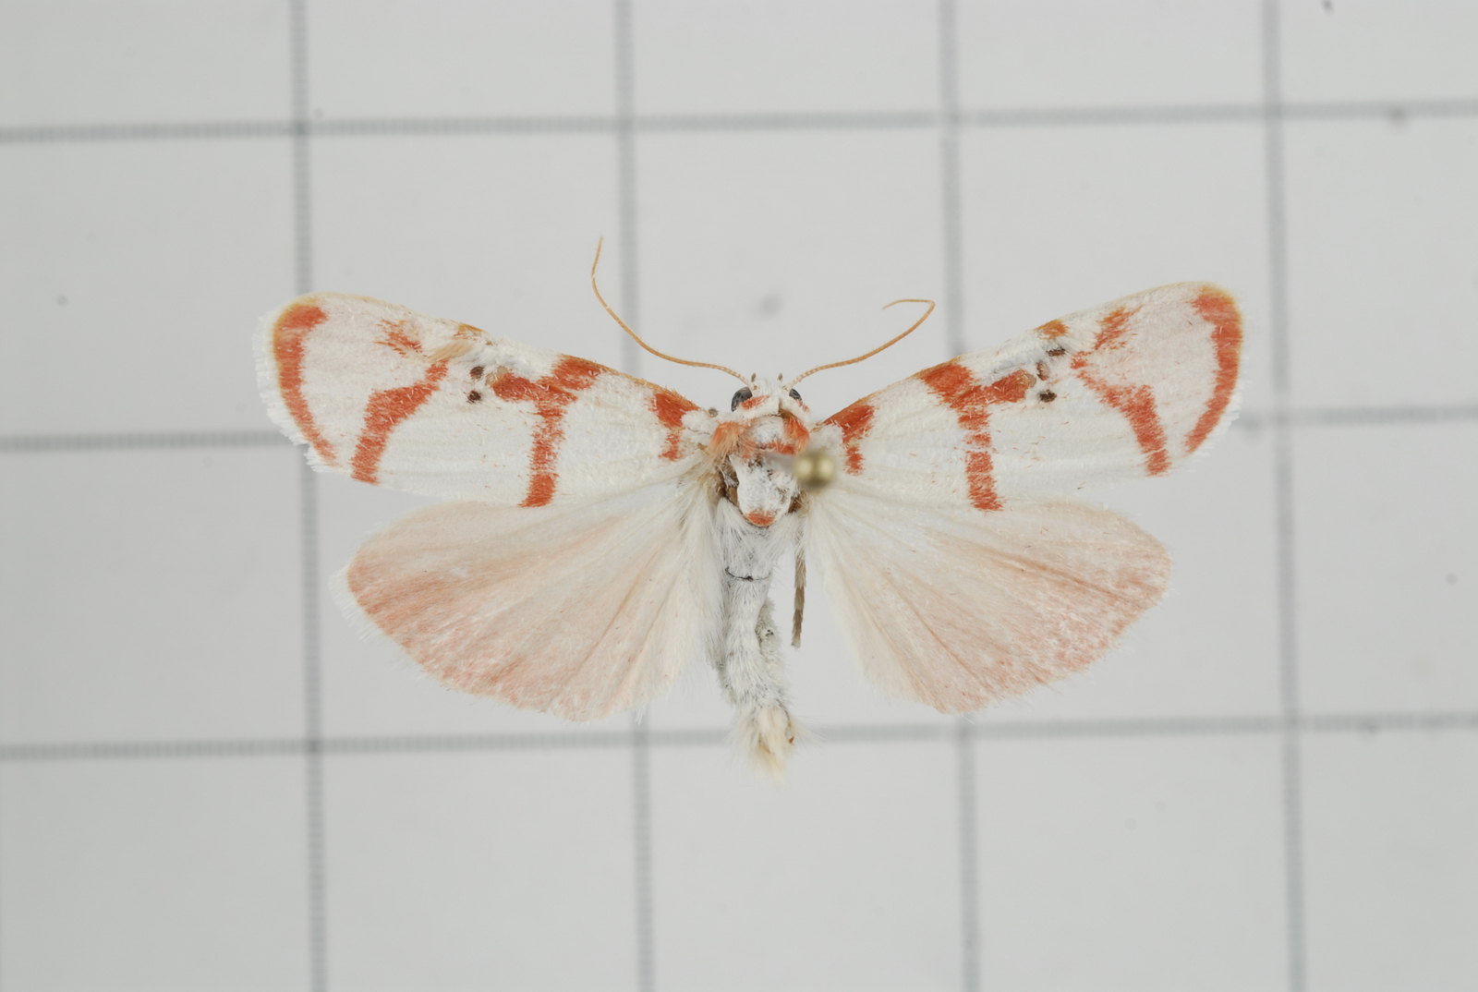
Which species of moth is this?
Cyana hamata hamata
